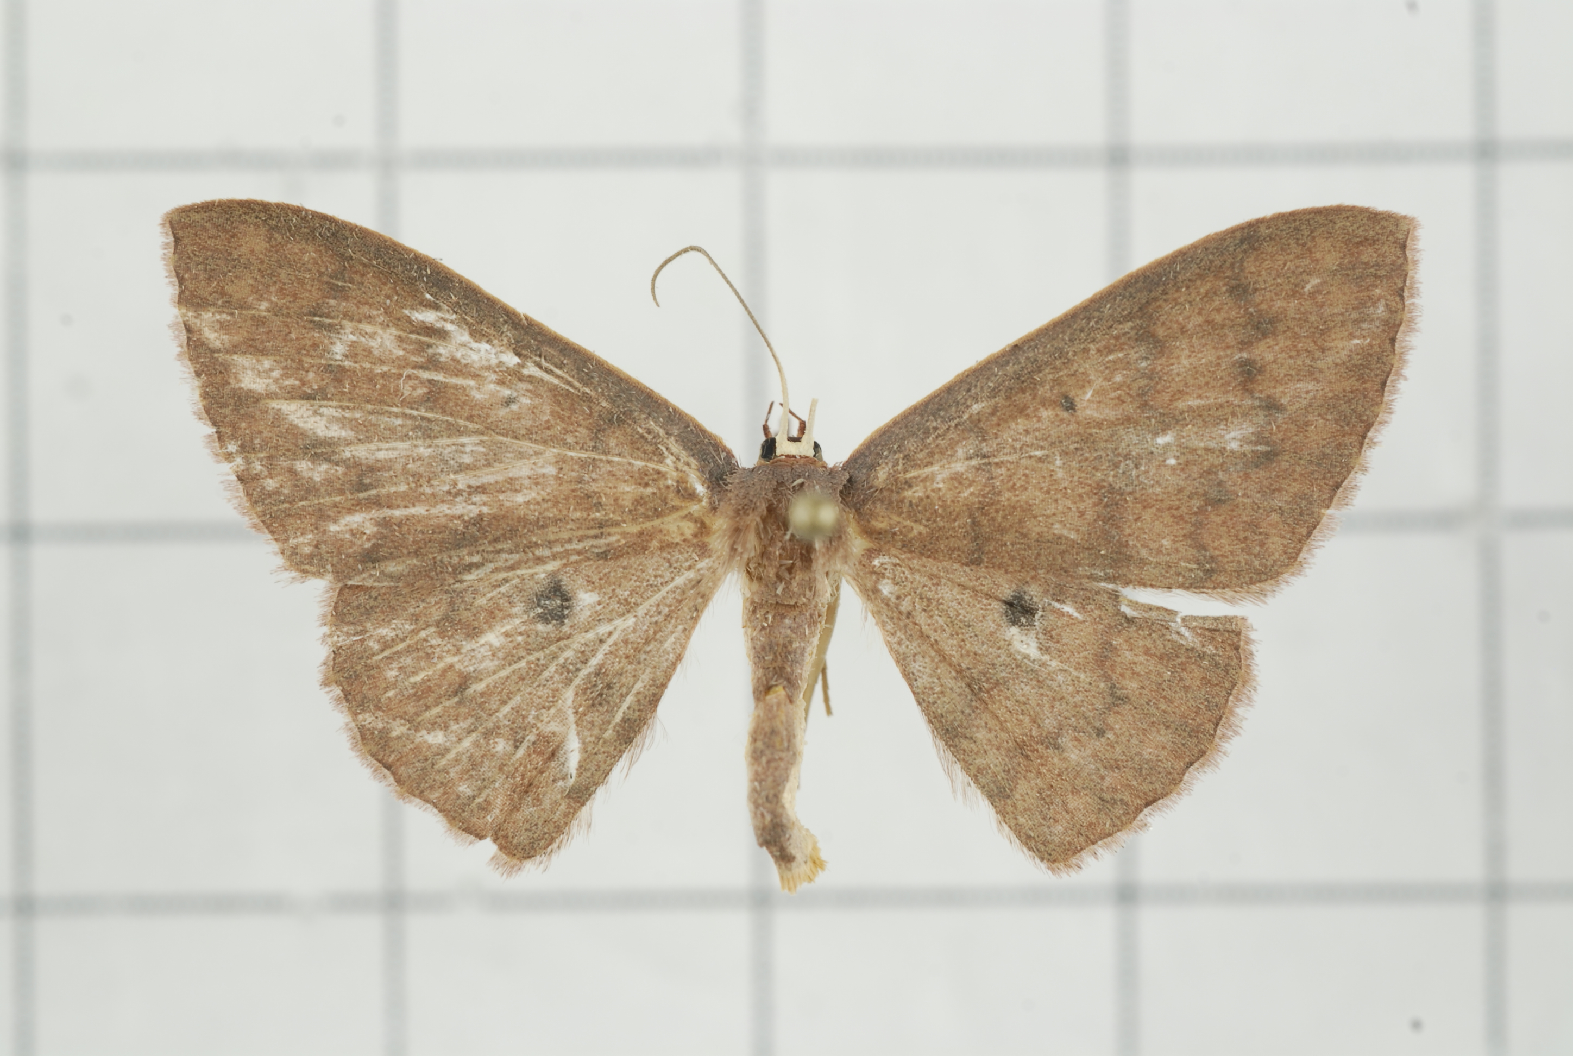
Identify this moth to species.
Organopoda carnearia carnearia
